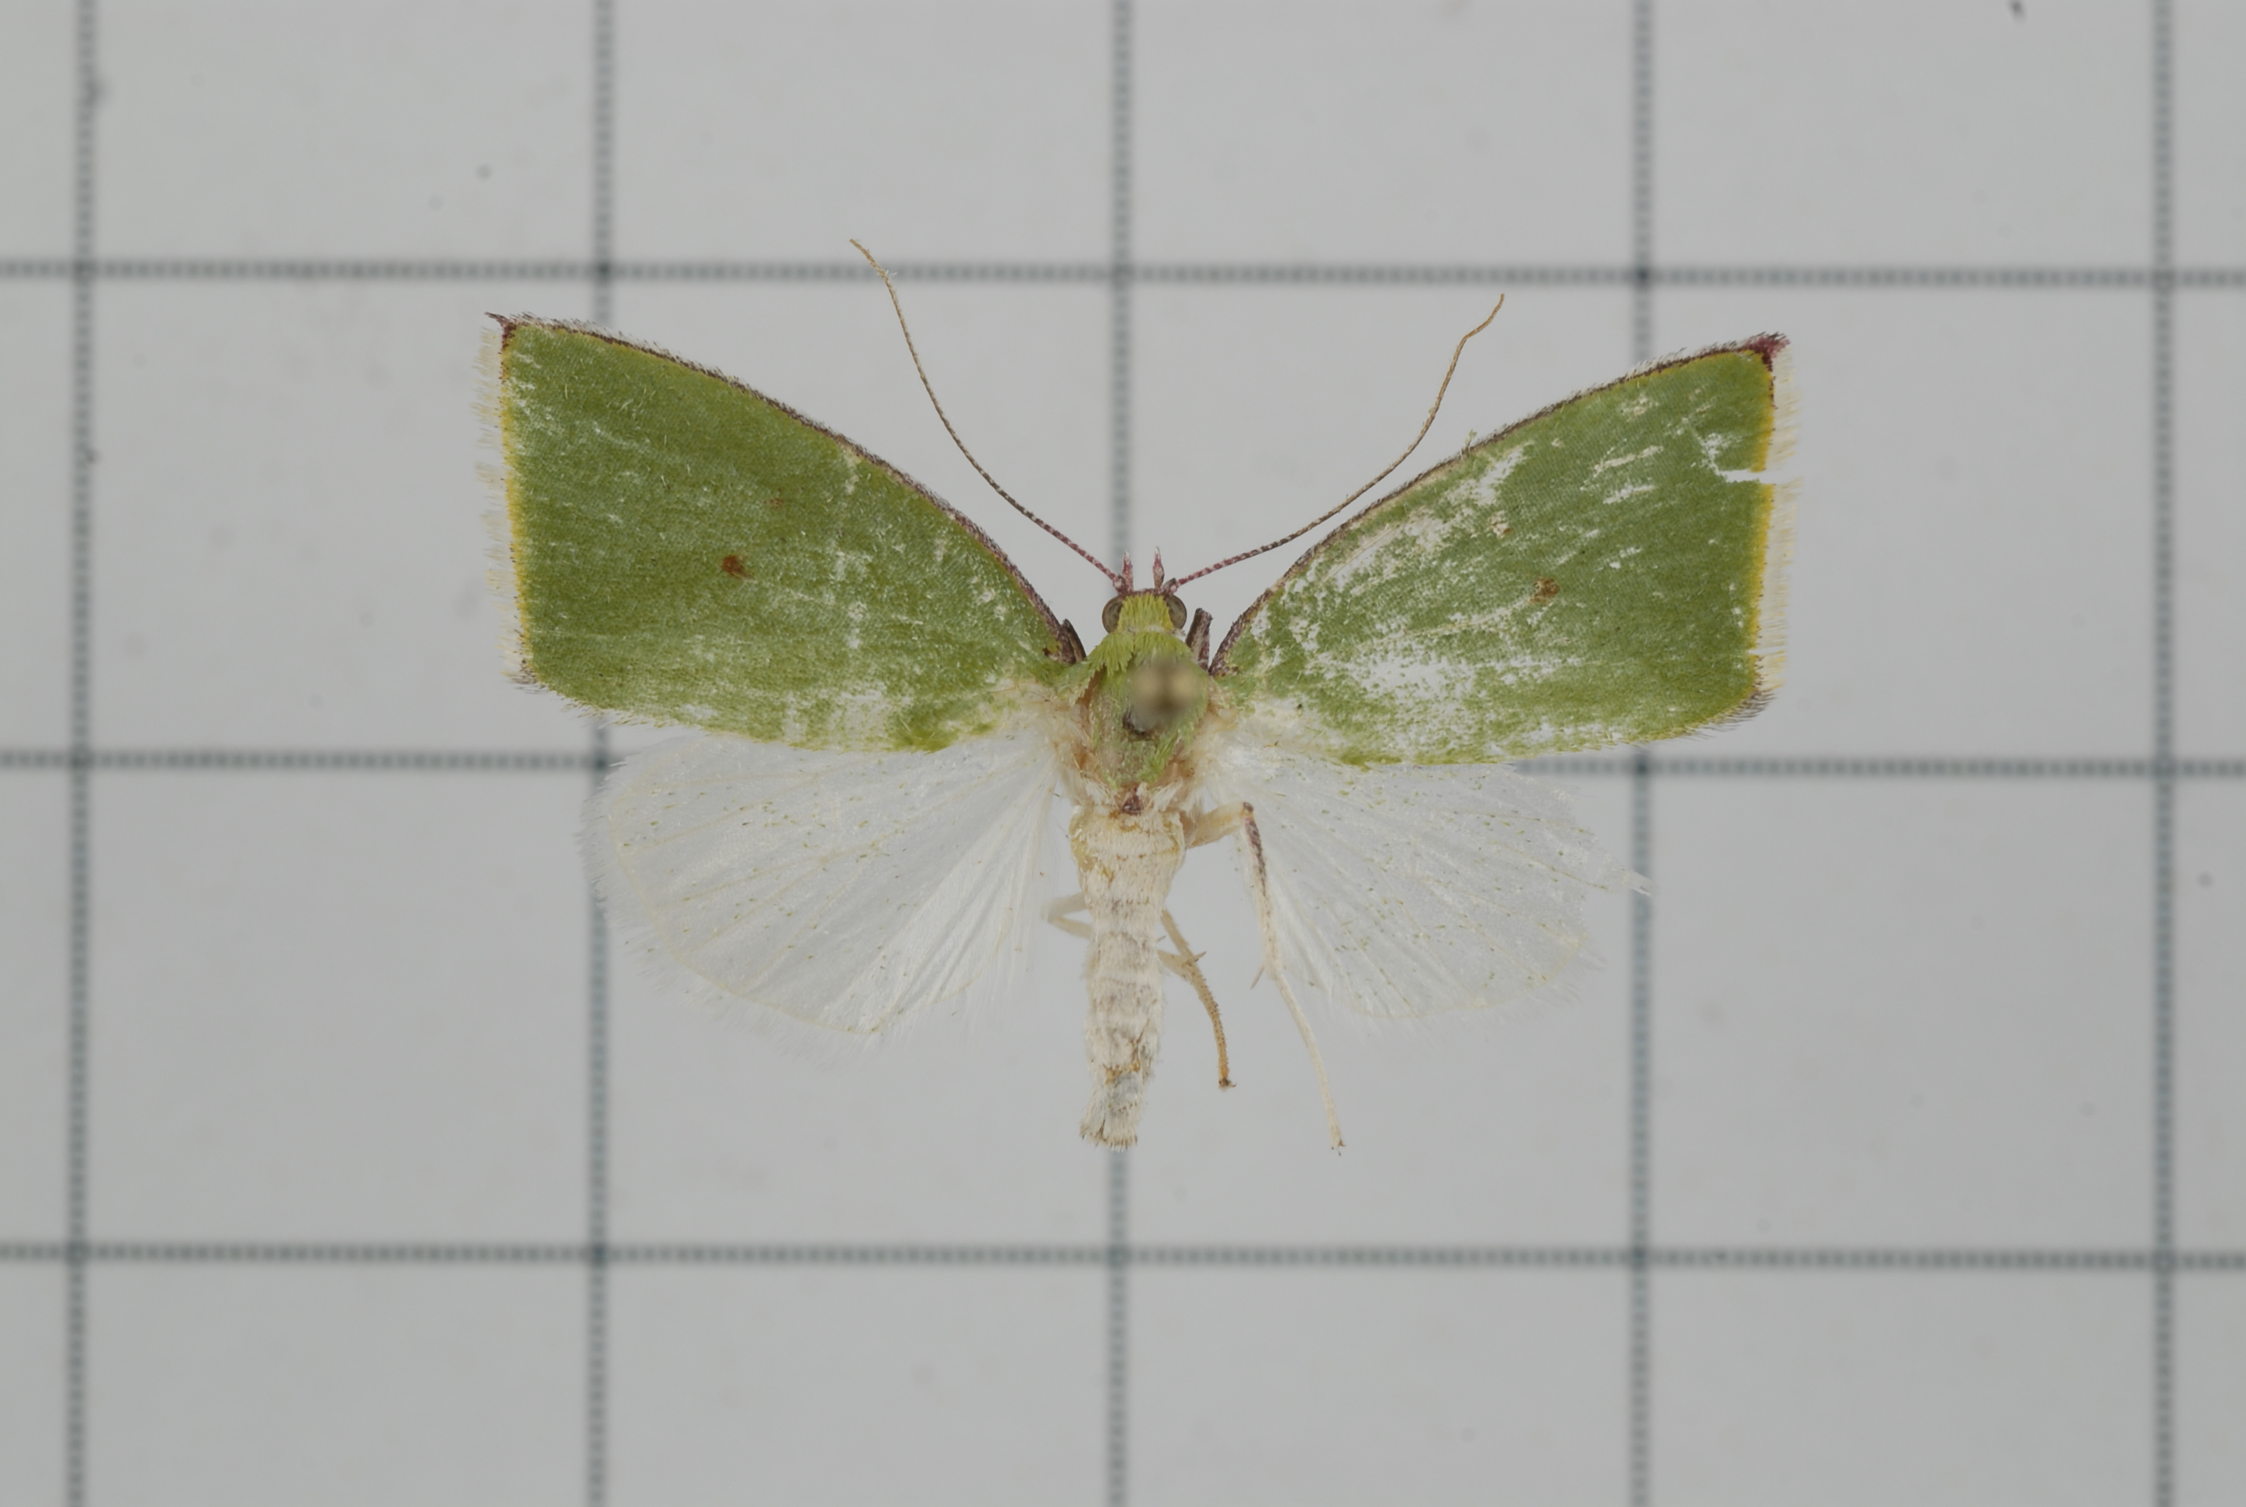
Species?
Tyana falcata
